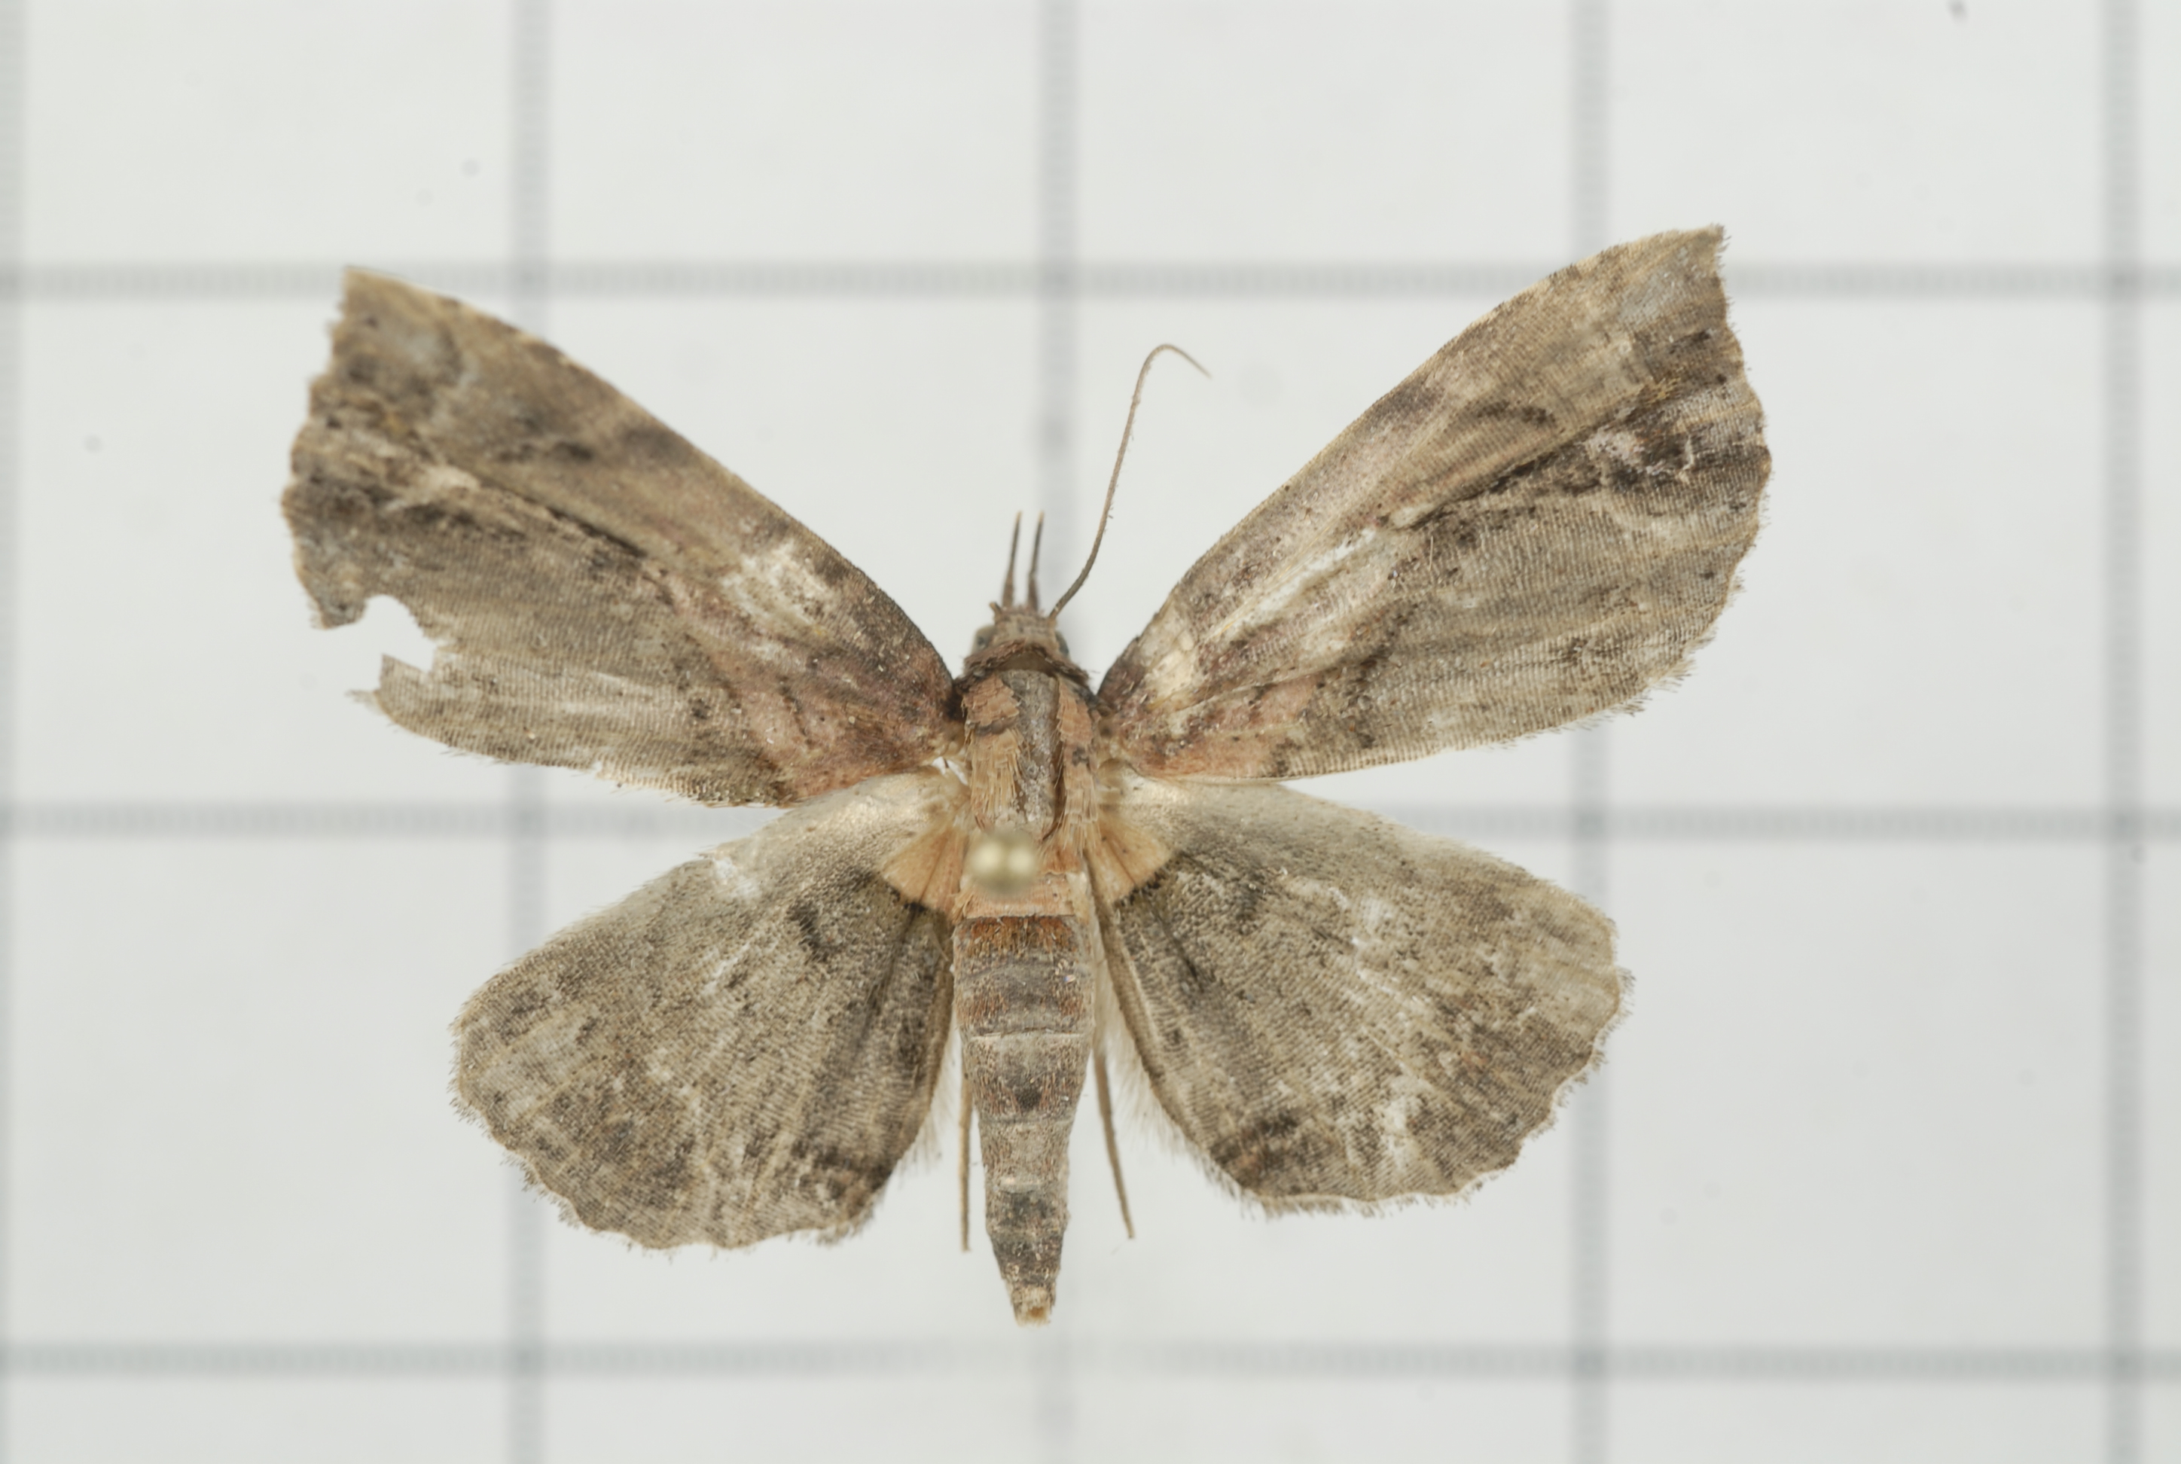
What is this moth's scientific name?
Lophoruza pulcherrima
